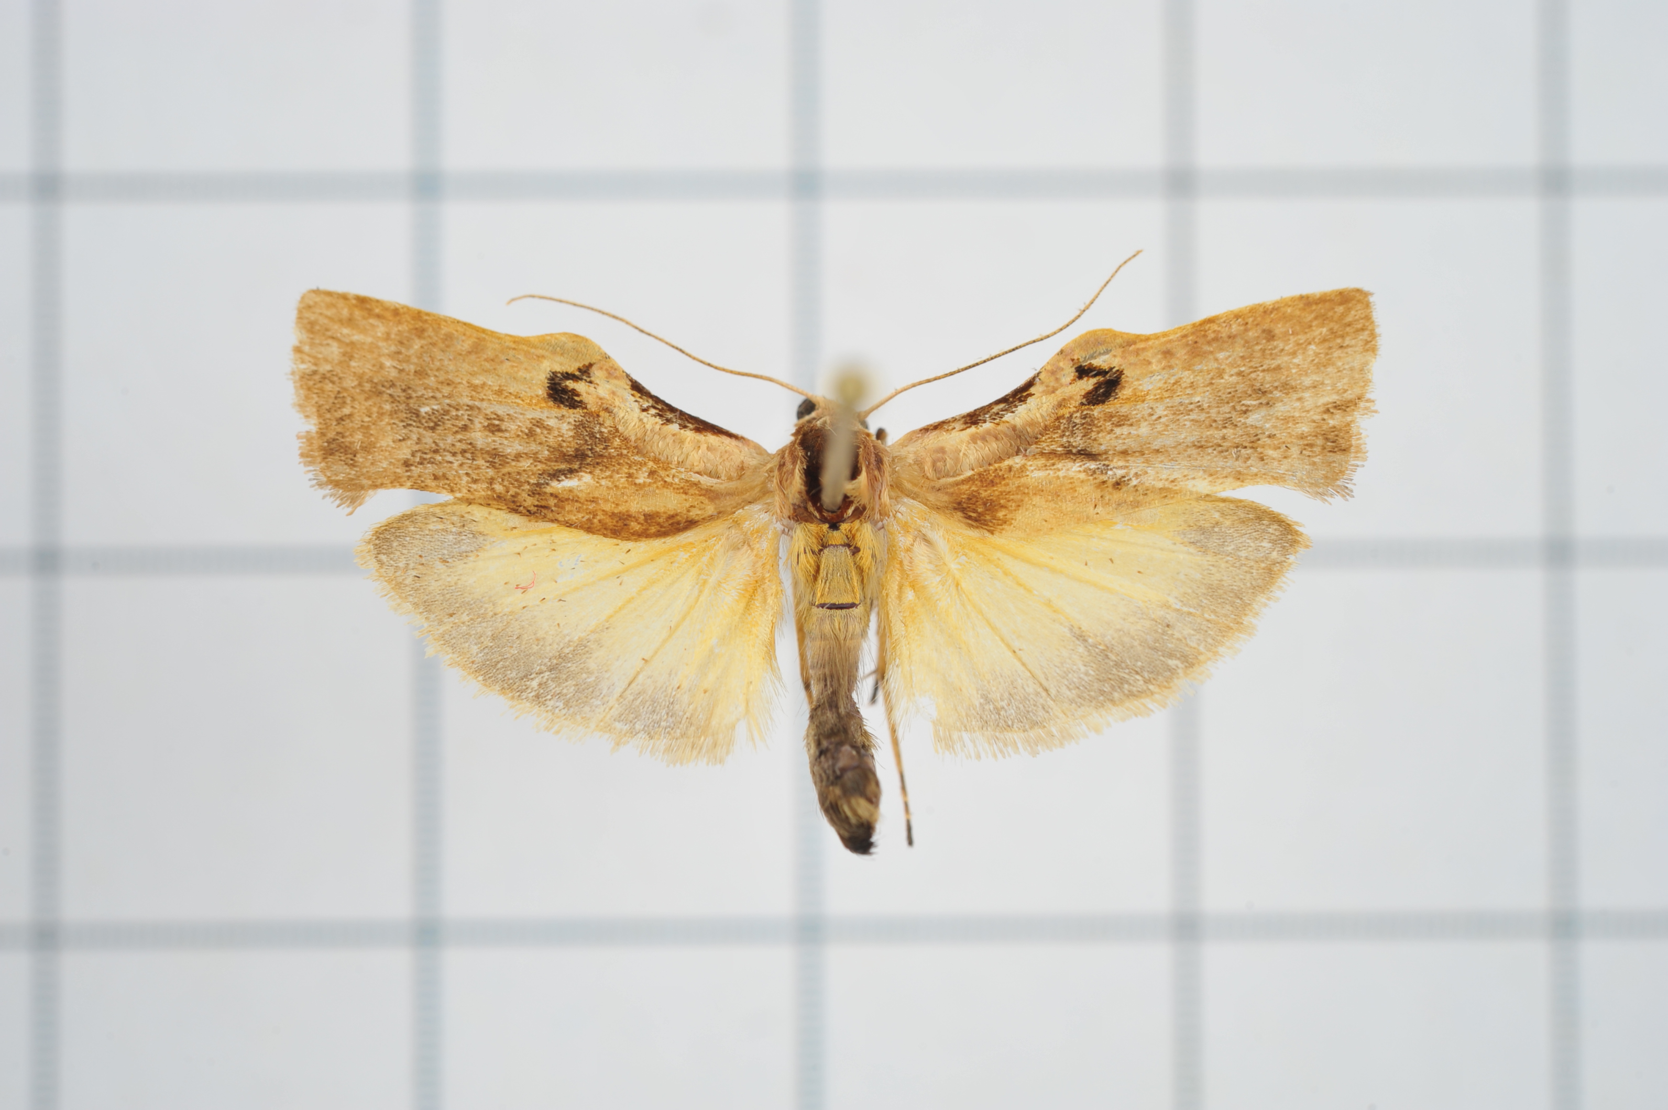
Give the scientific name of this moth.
Teulisna tumida
